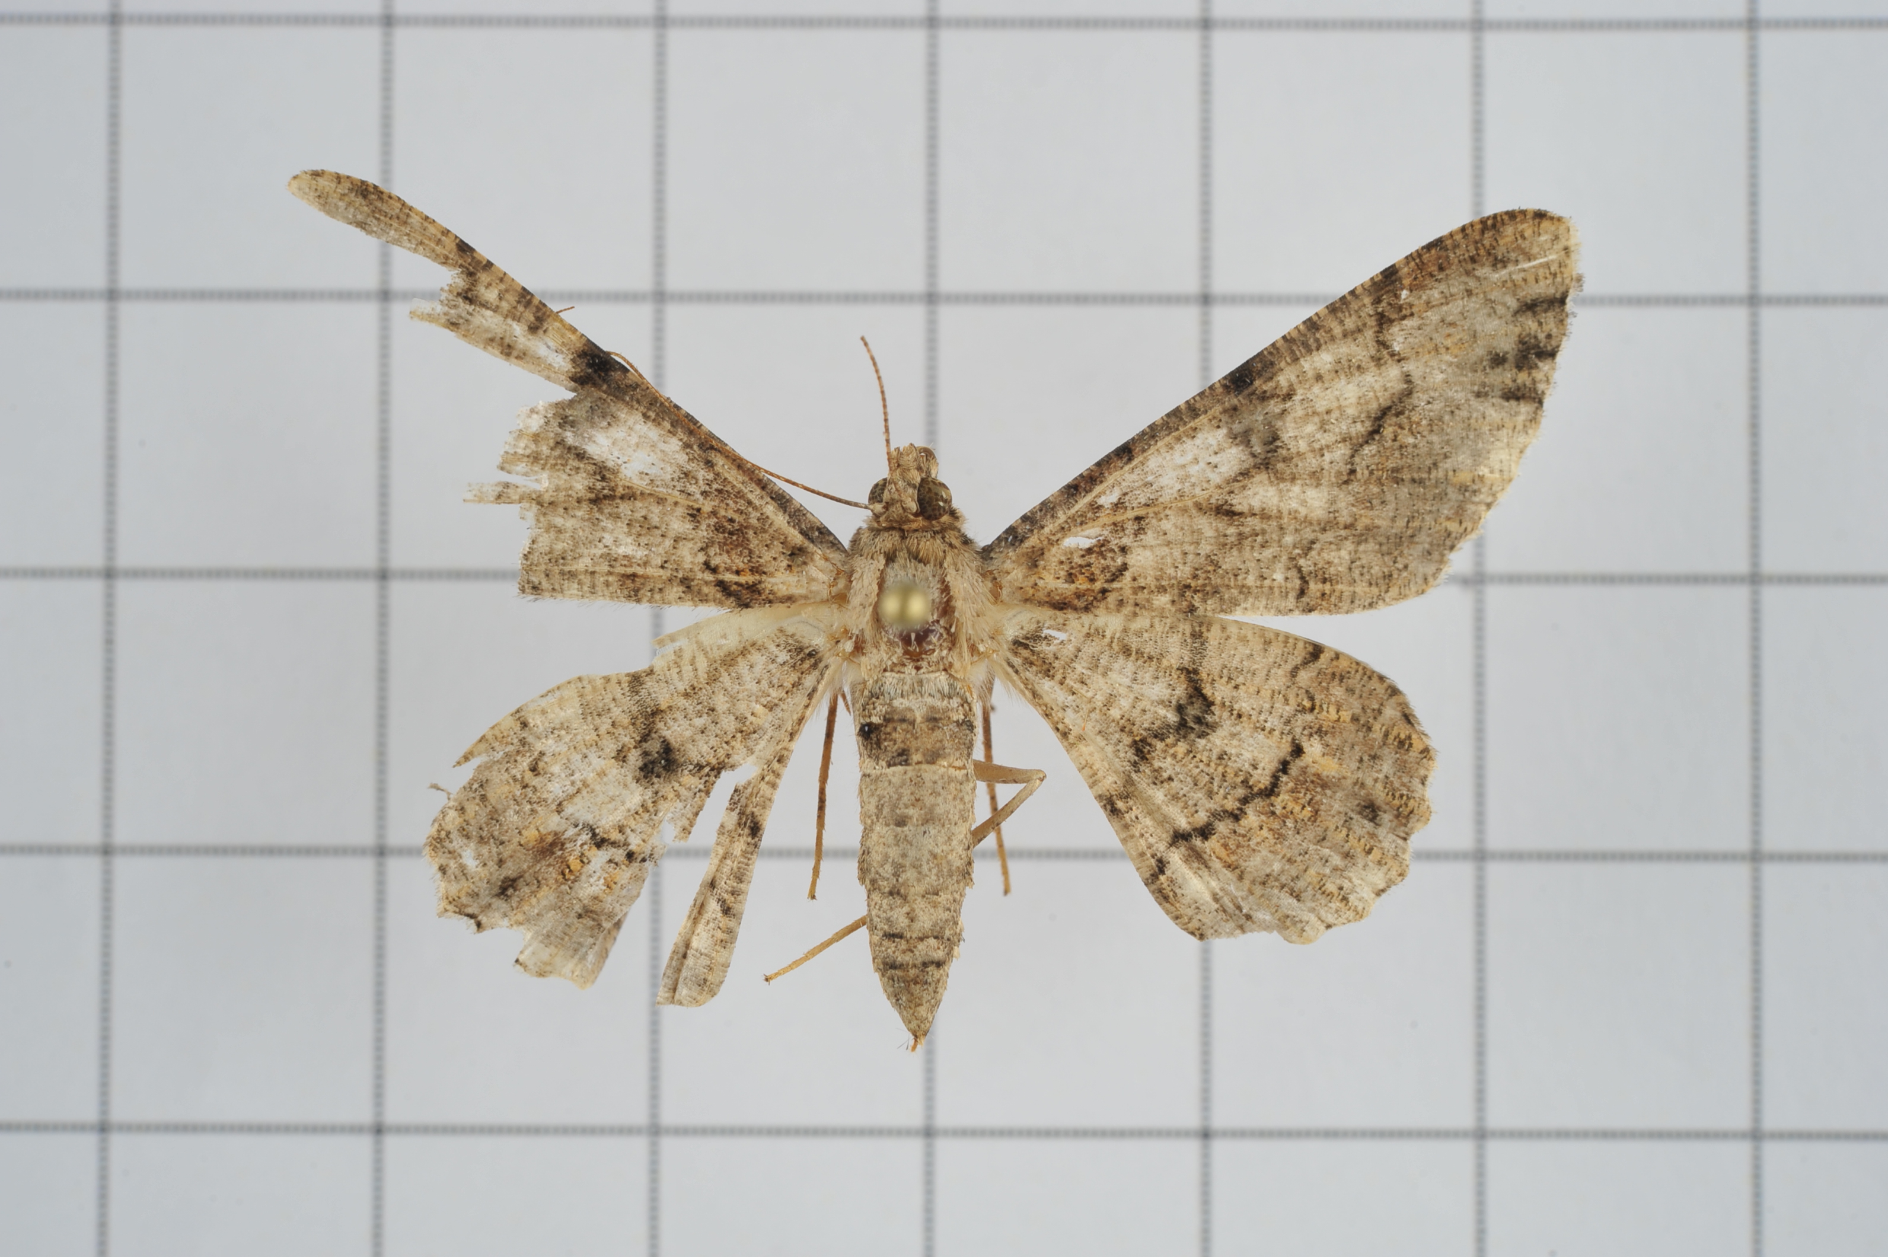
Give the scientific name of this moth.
Cleora alienaria
